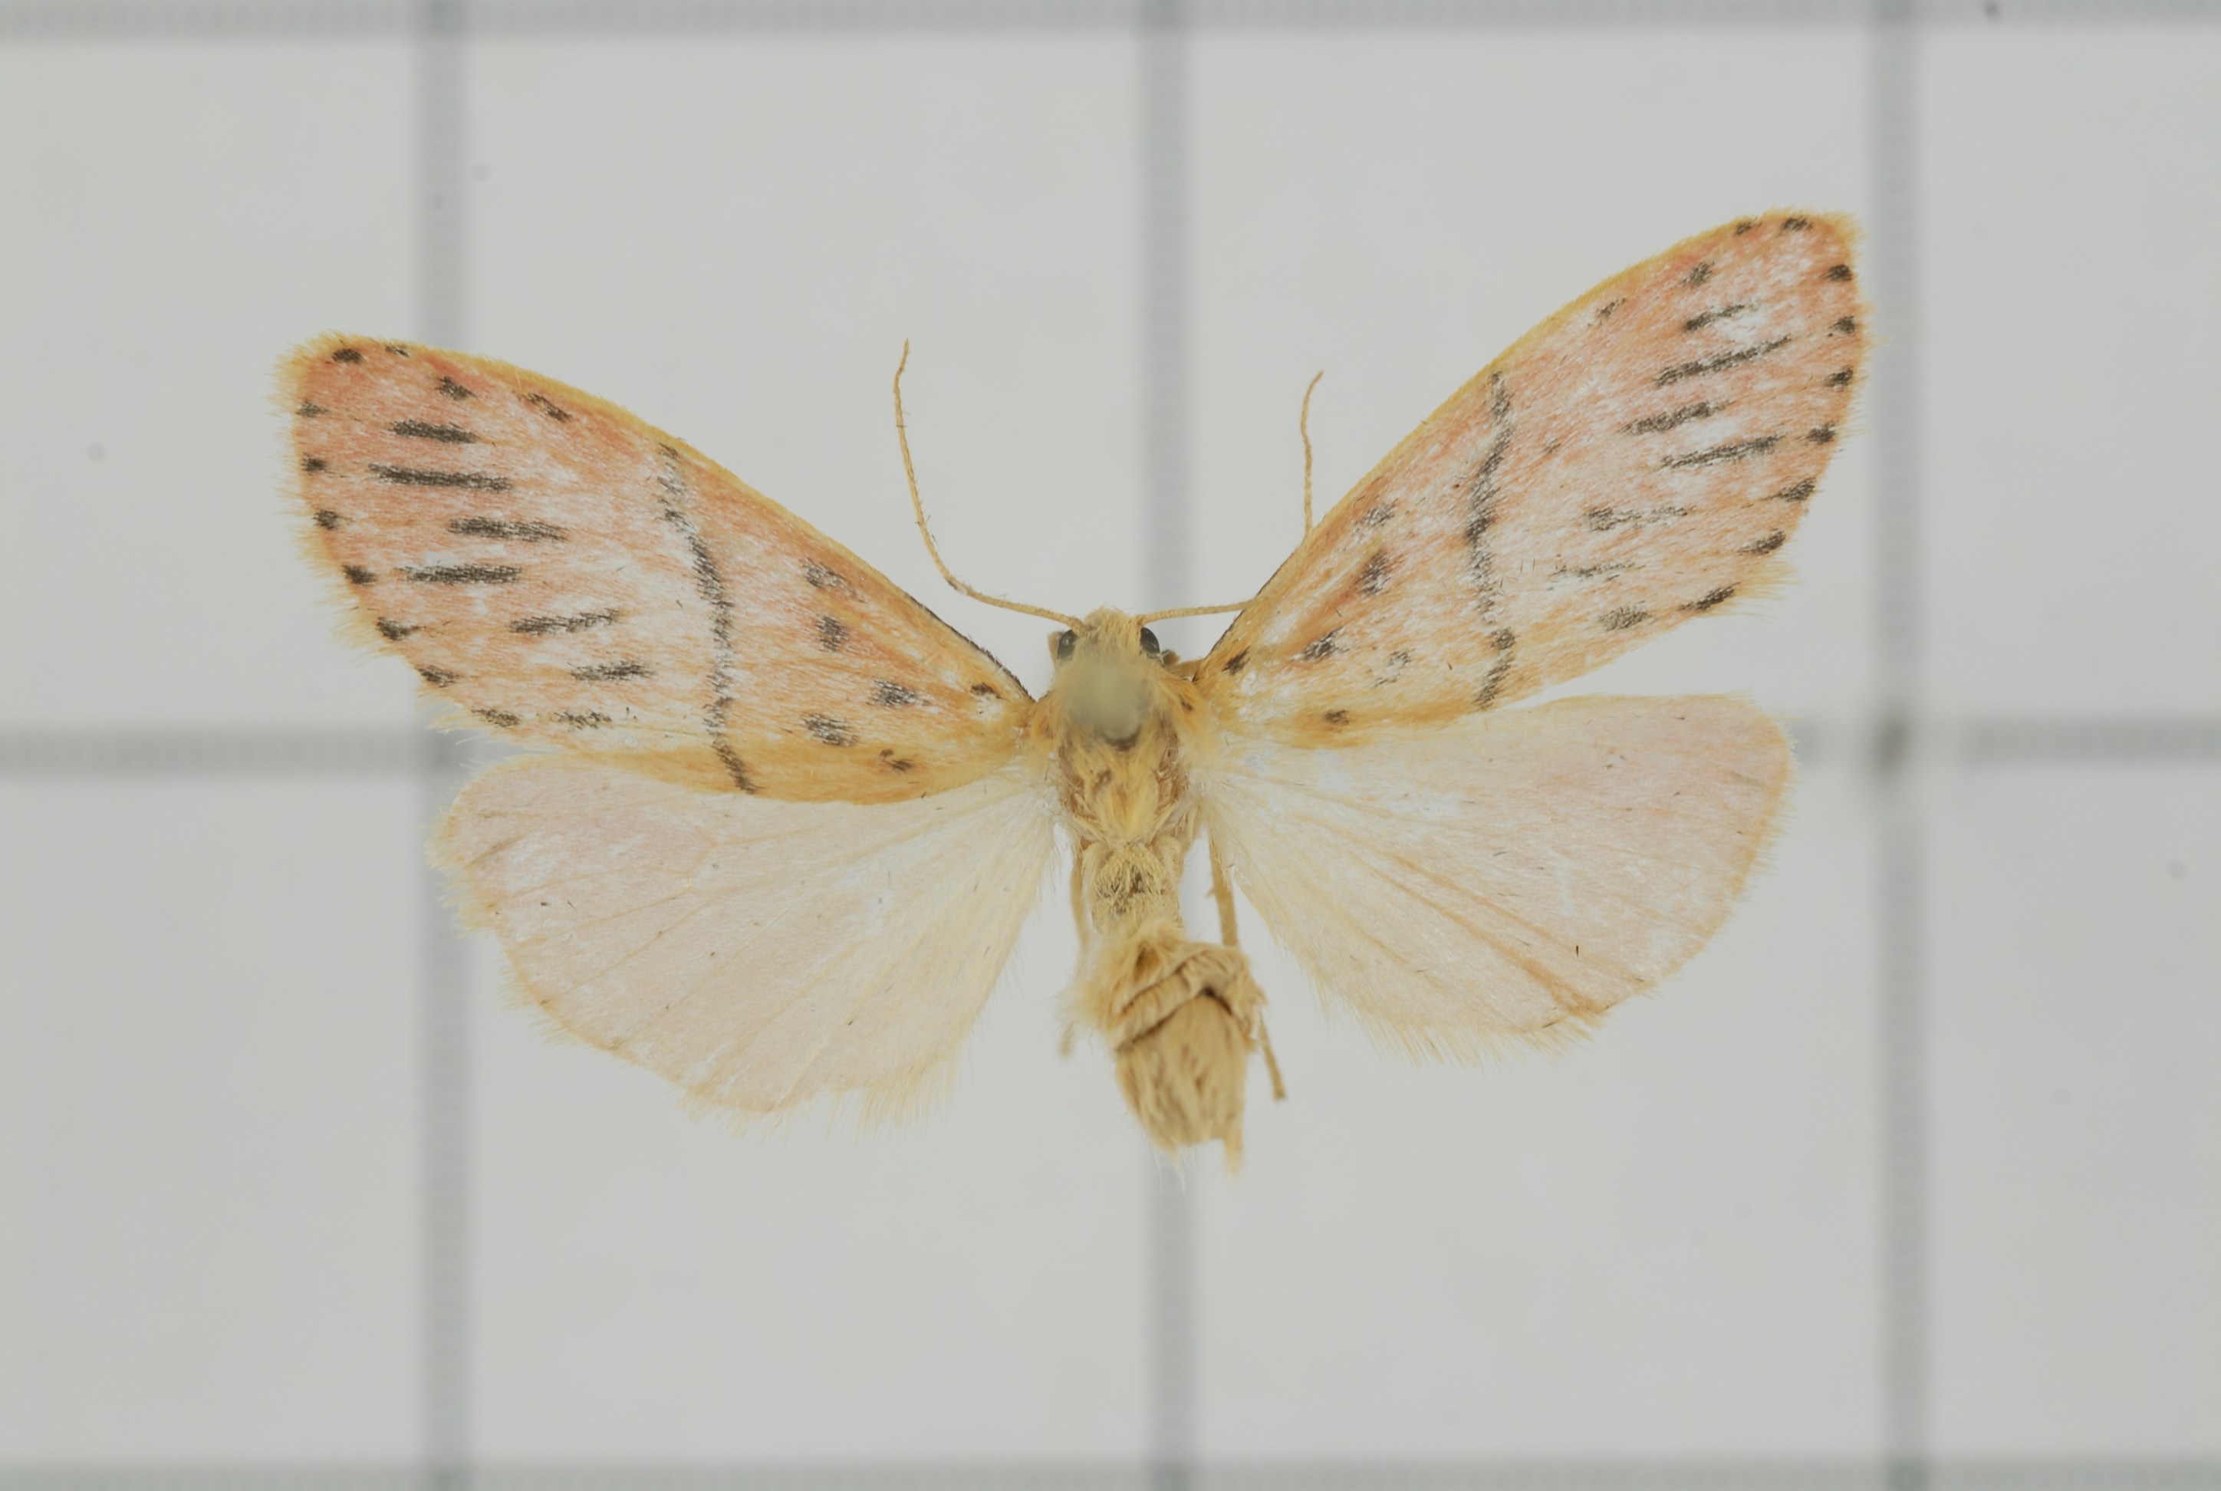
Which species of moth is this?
Miltochrista acteola
